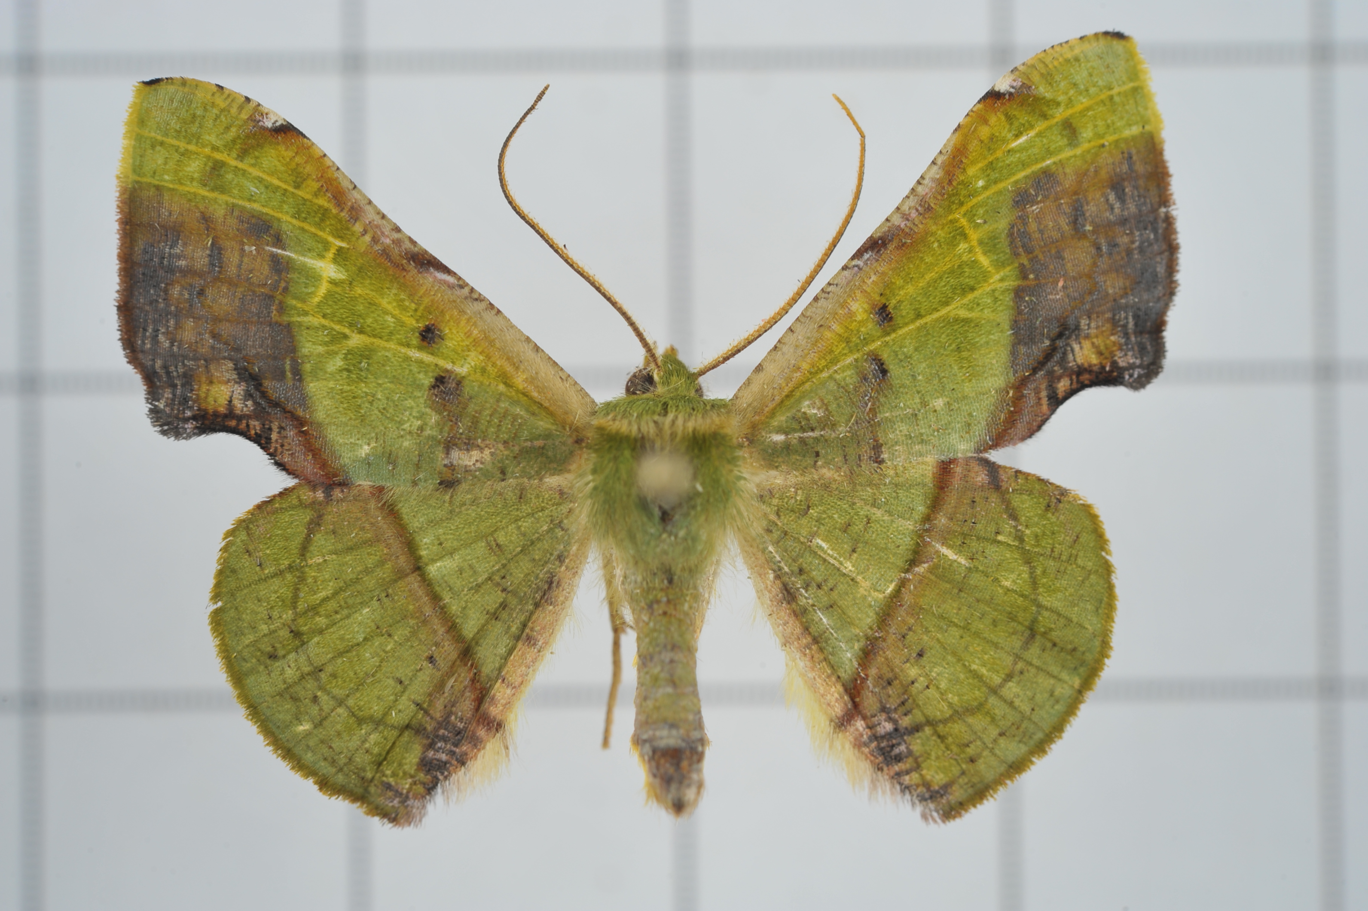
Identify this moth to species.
Fascellina plagiata
